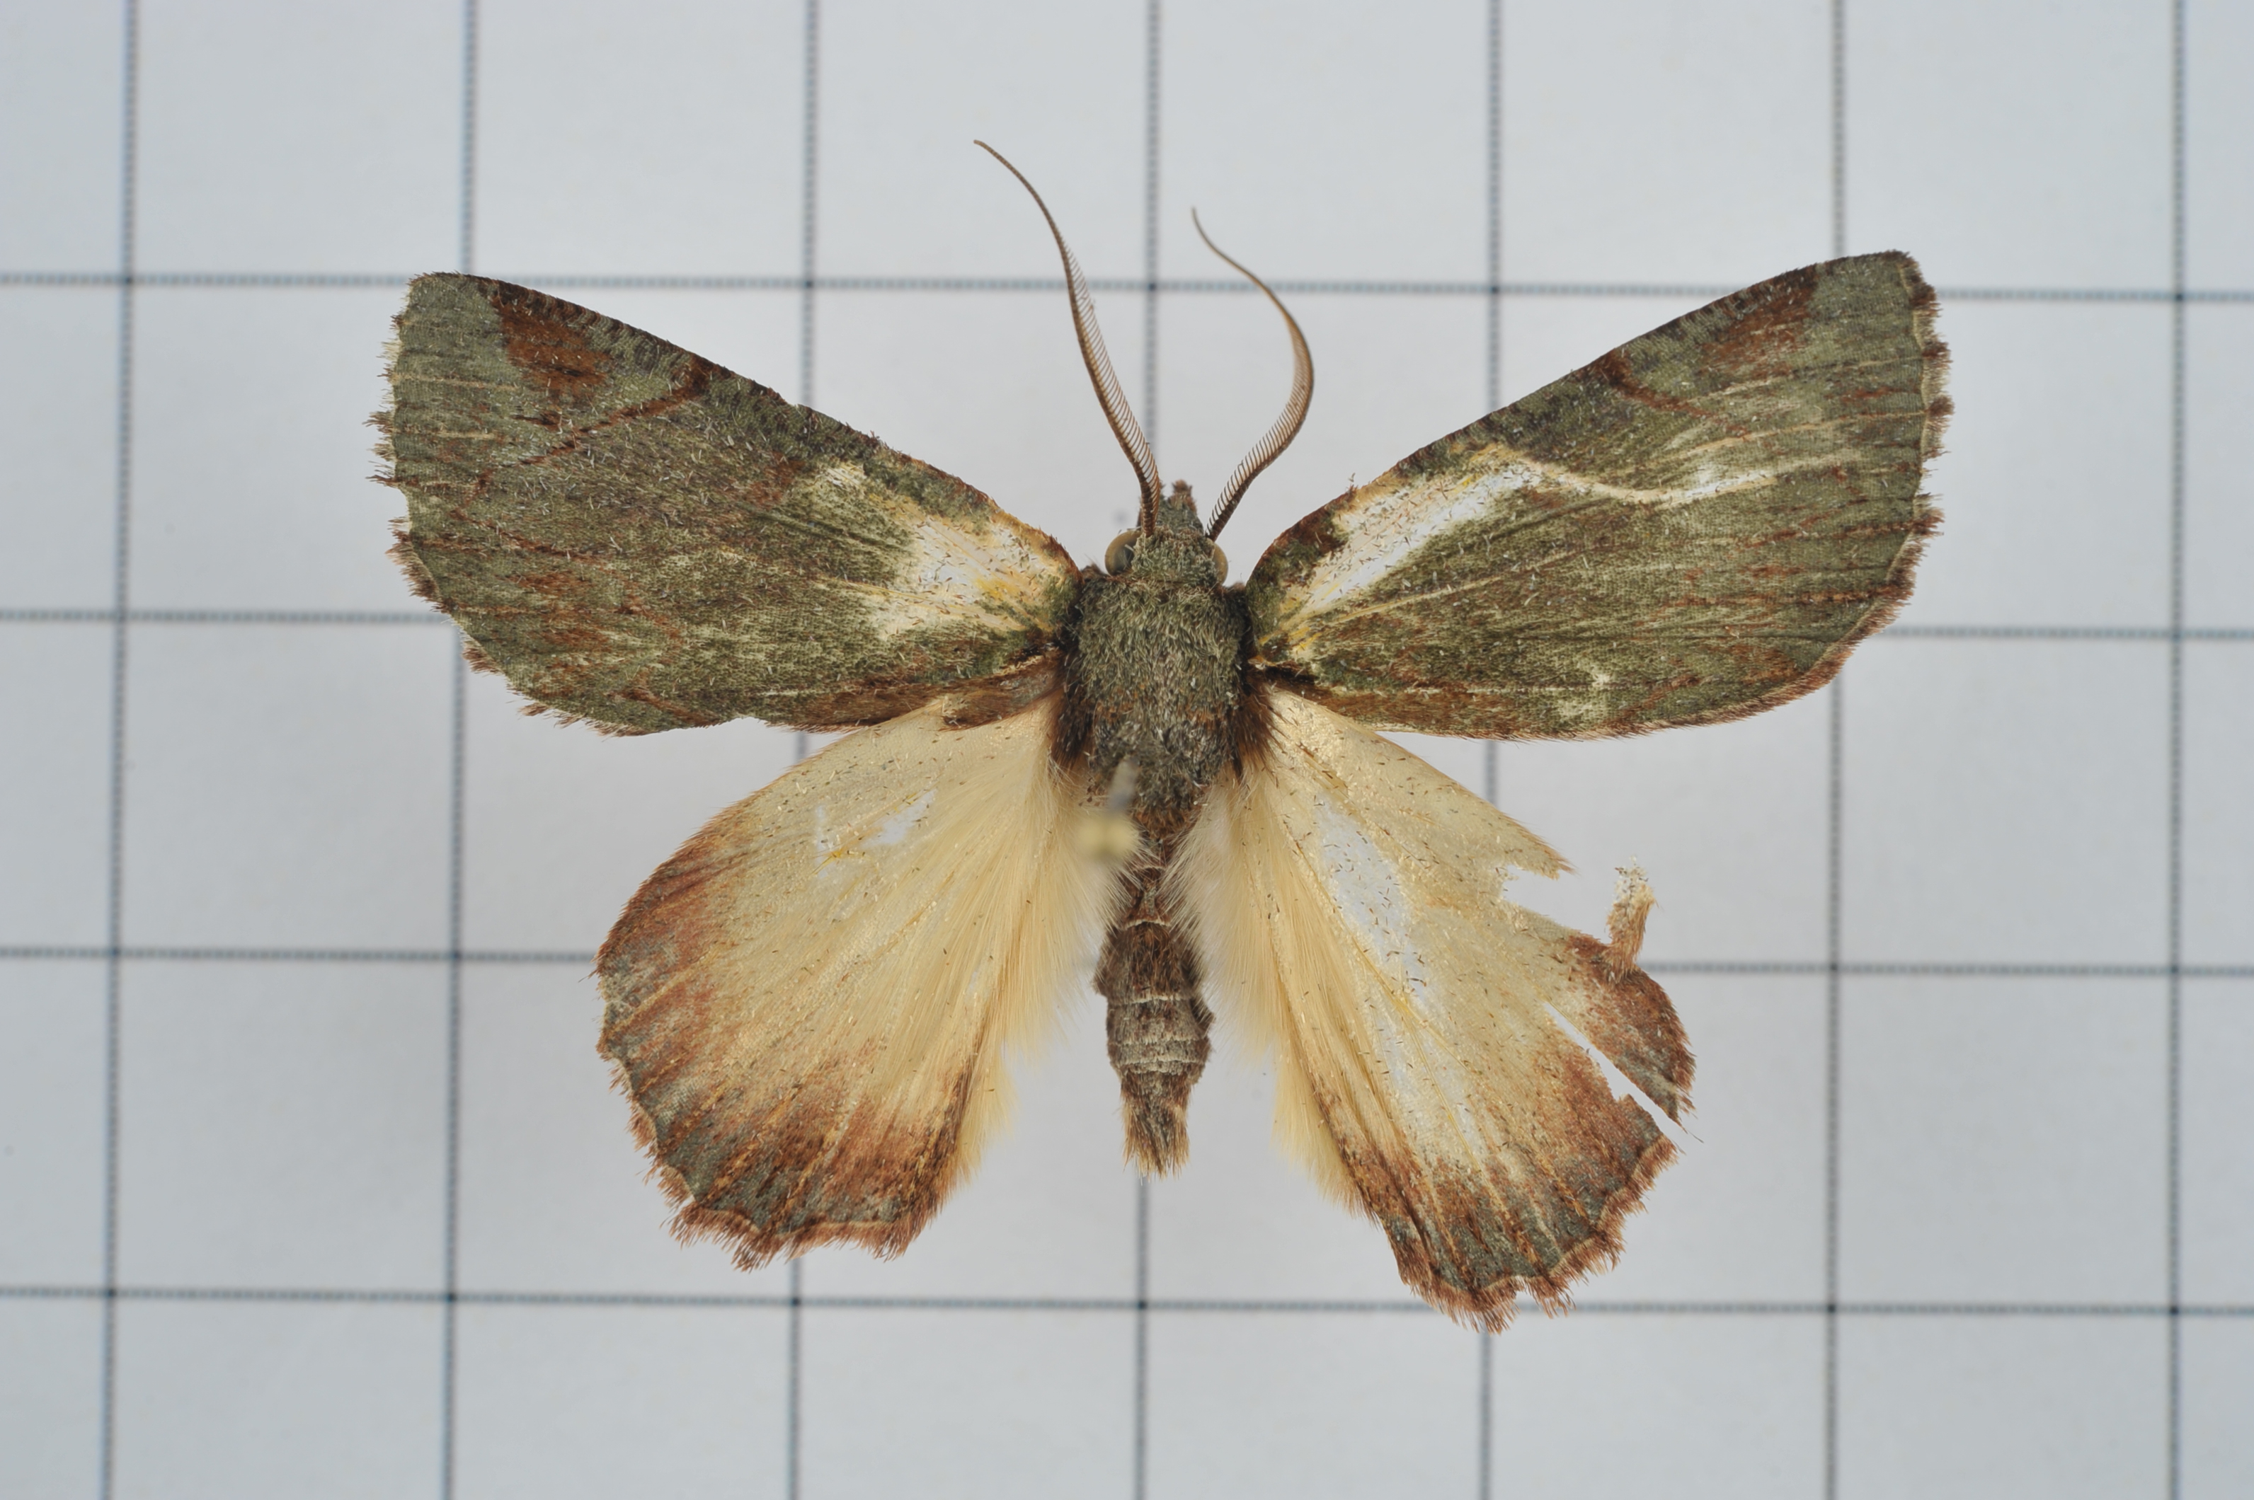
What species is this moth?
Dindica purpurata
